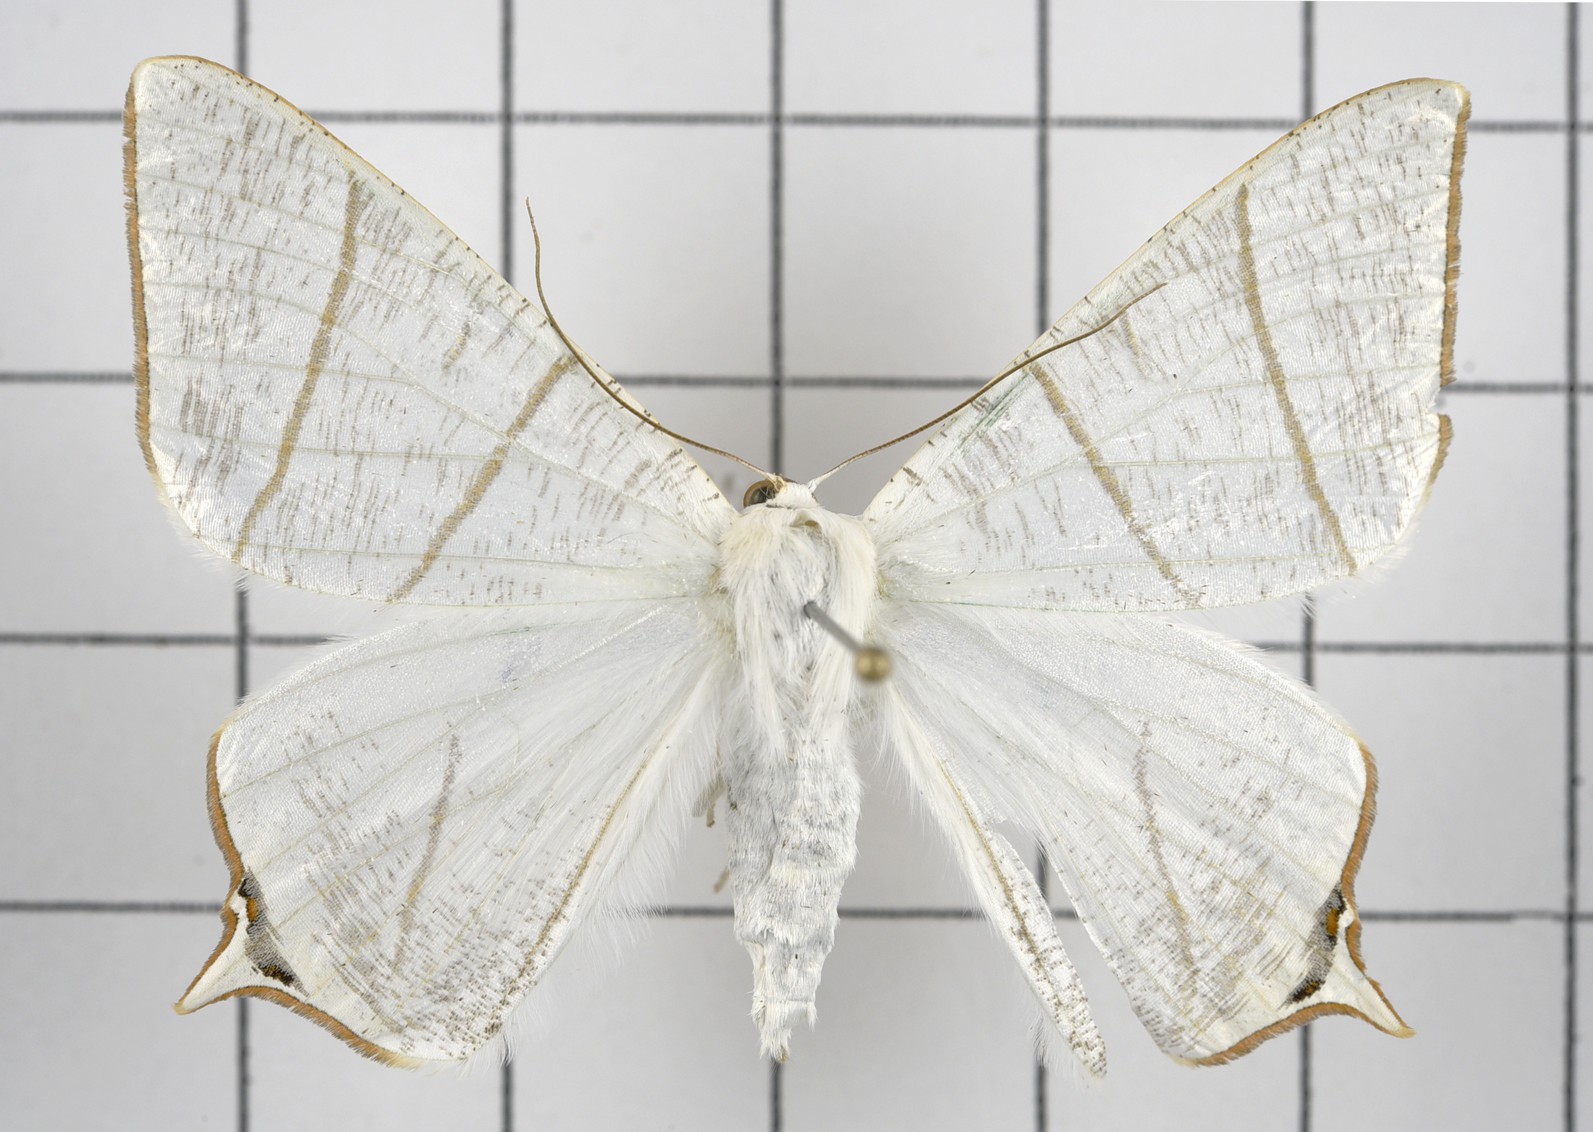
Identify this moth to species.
Ourapteryx changi
